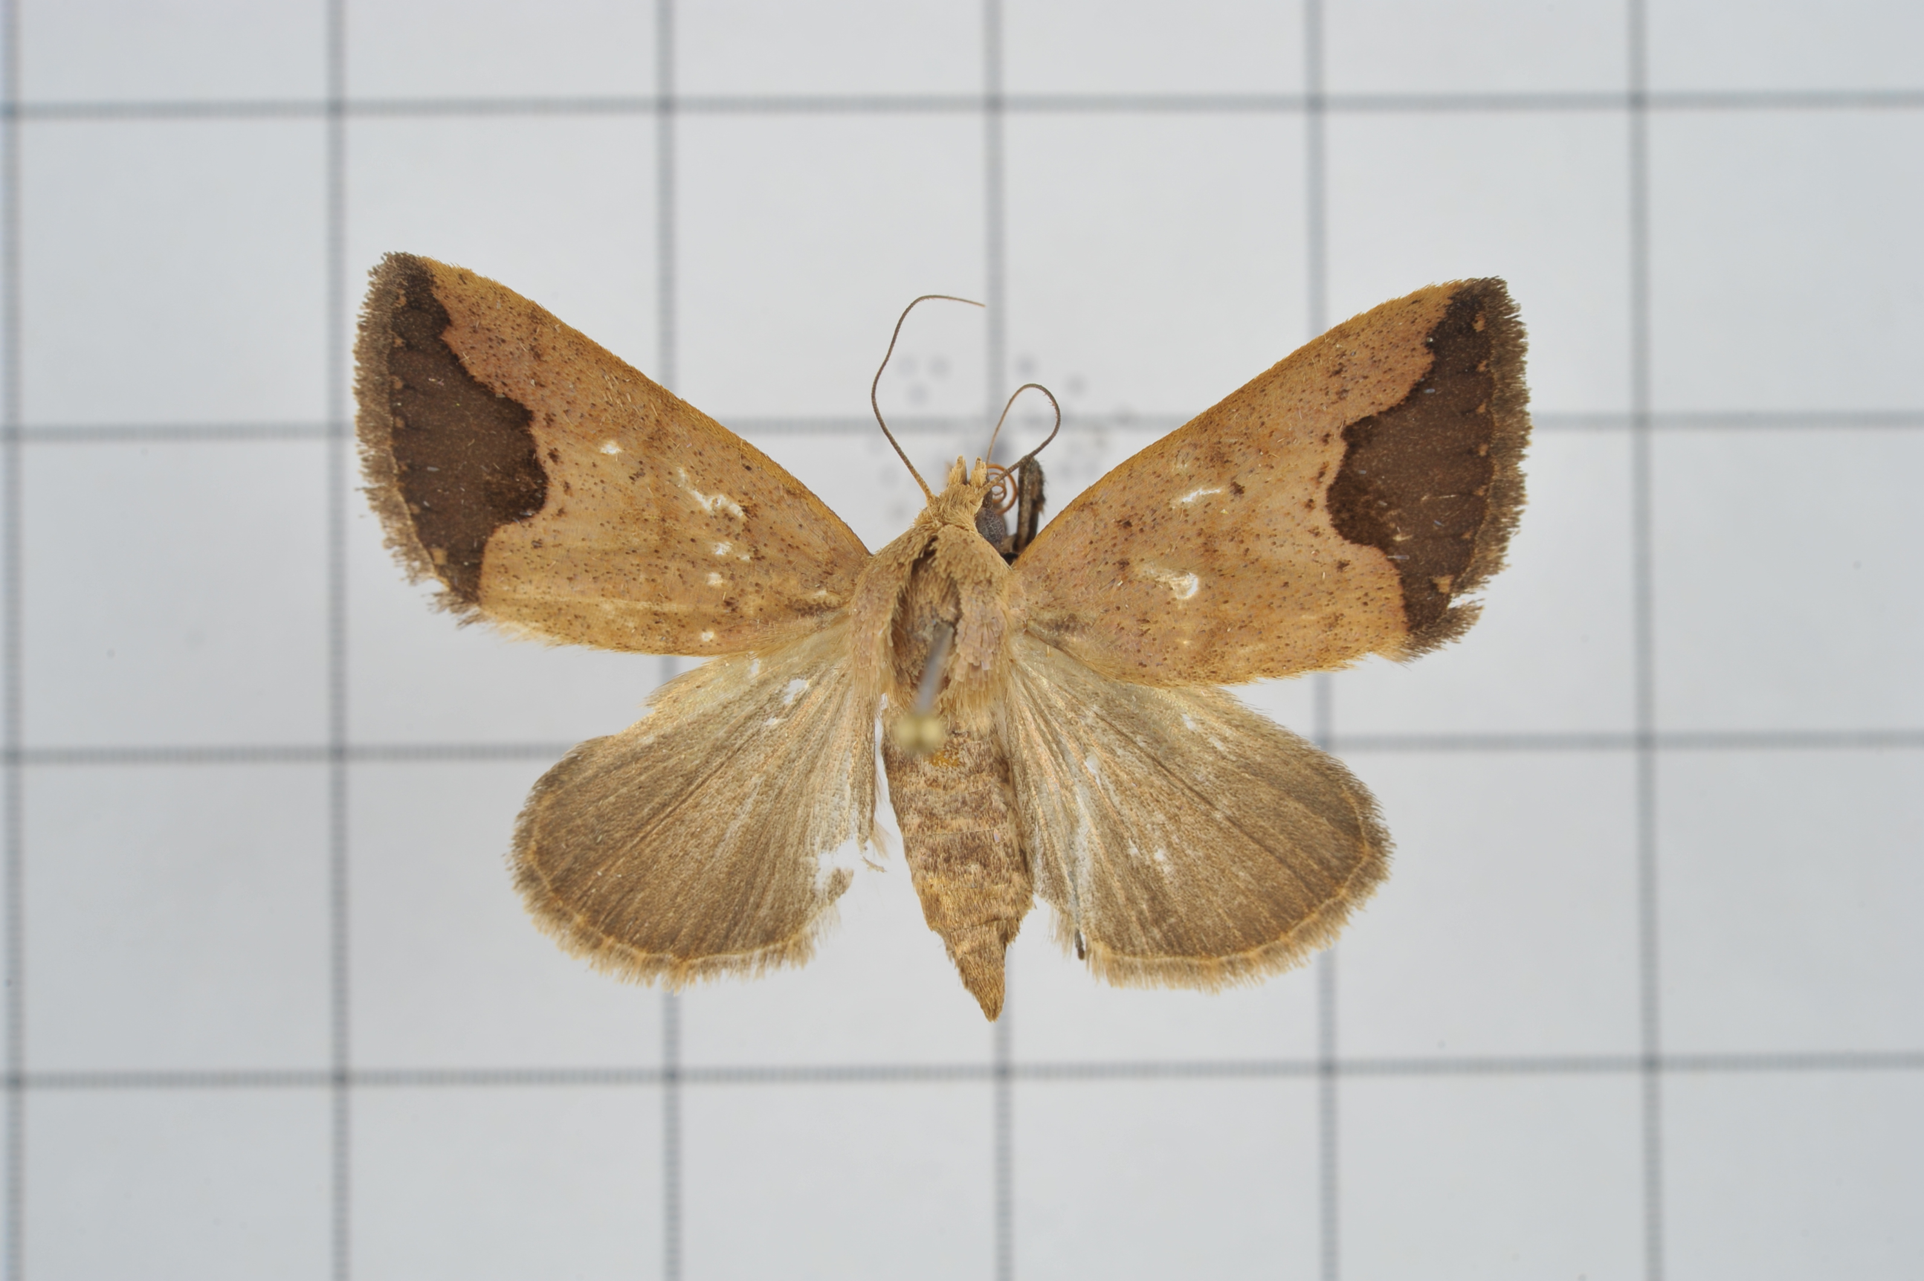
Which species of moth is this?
Bocula diffisa
